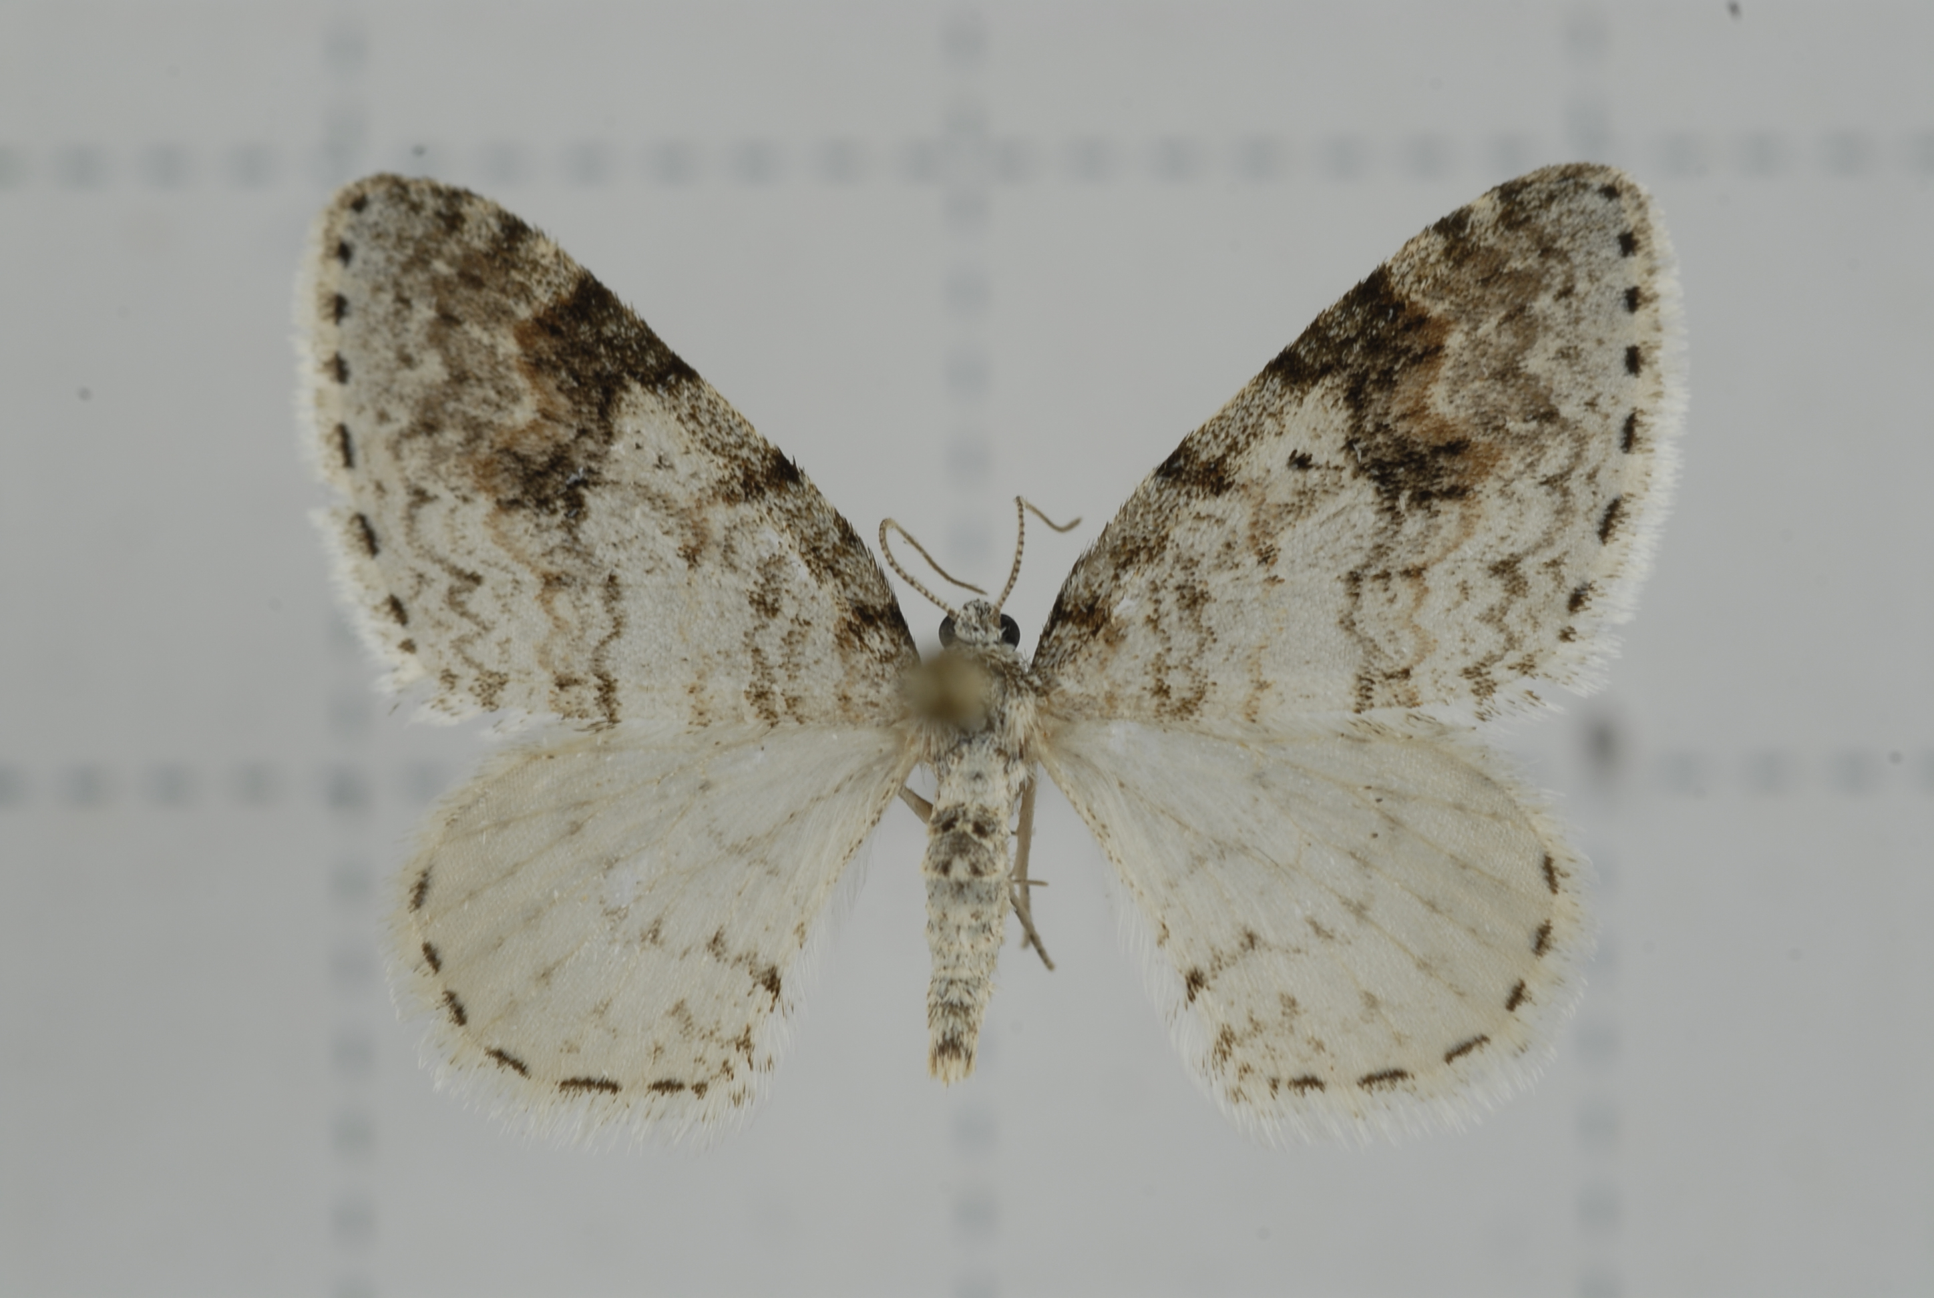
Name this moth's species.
Venusia megaspilata
